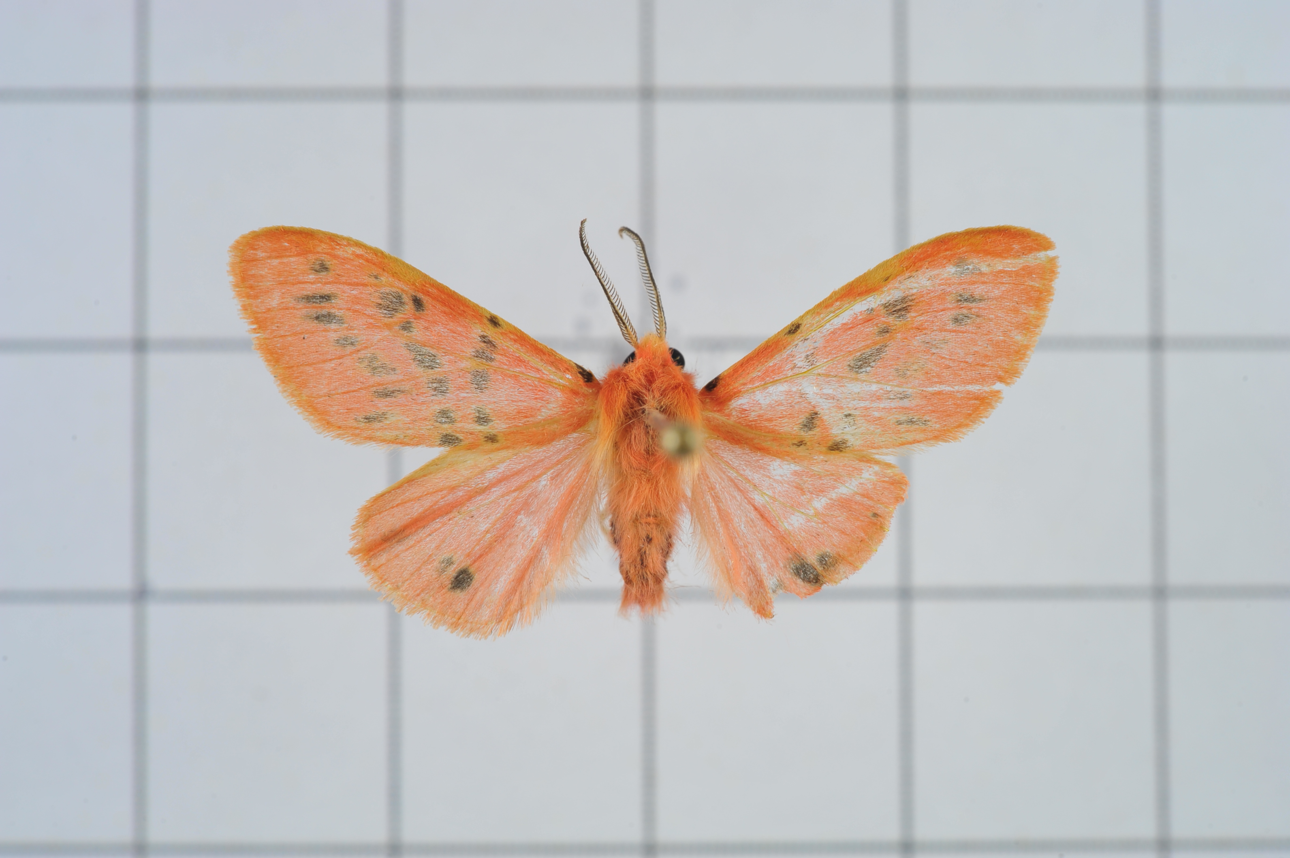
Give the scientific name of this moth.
Lemyra alikangensis
